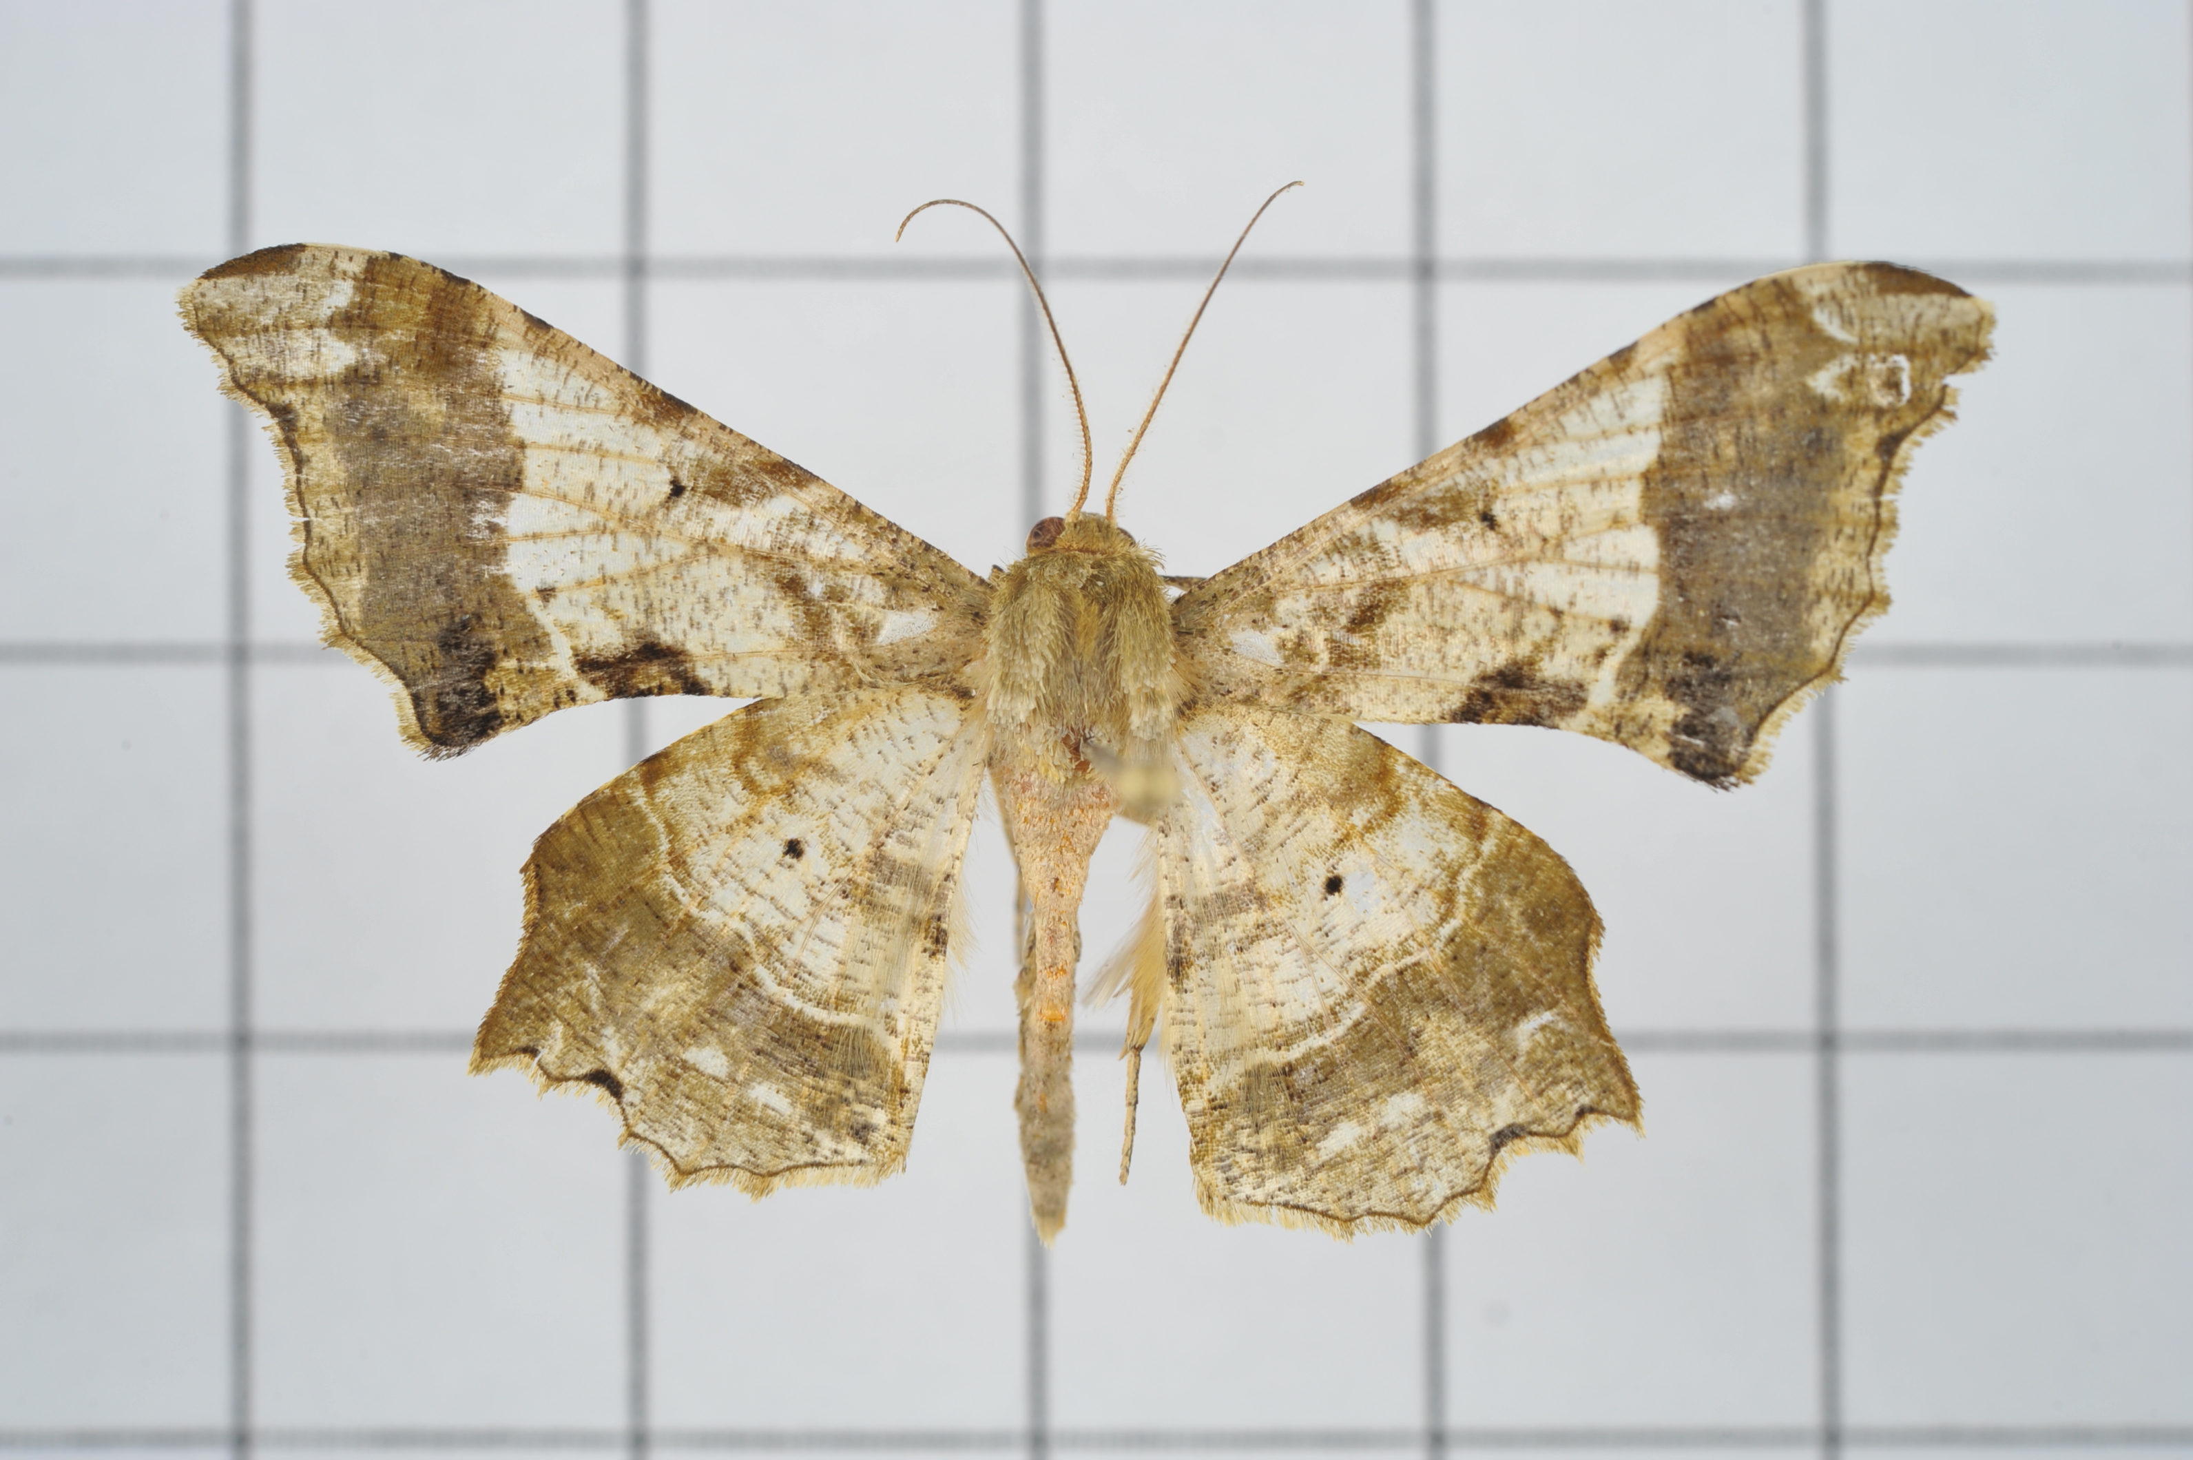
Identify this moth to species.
Krananda oliveomarginata
